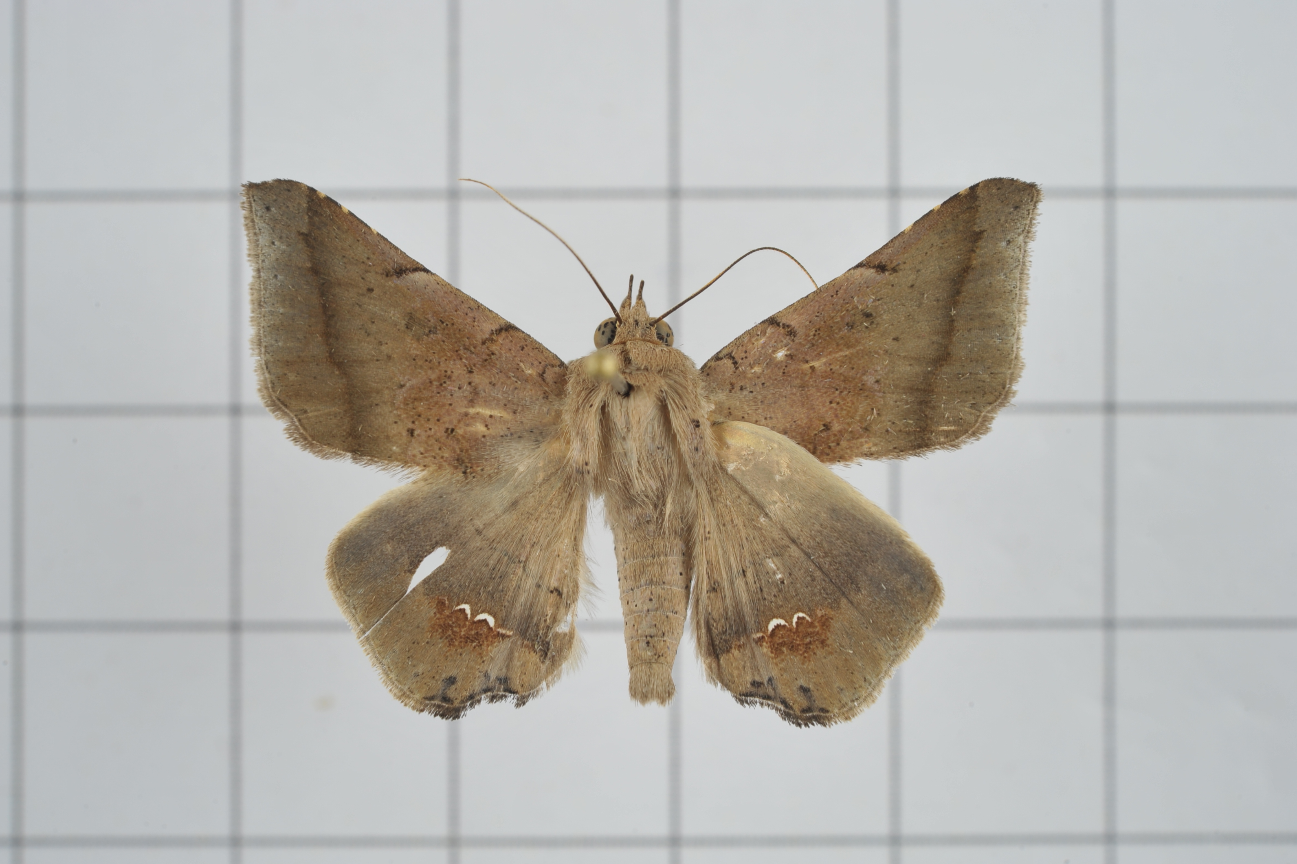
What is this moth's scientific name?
Macaldenia palumba
